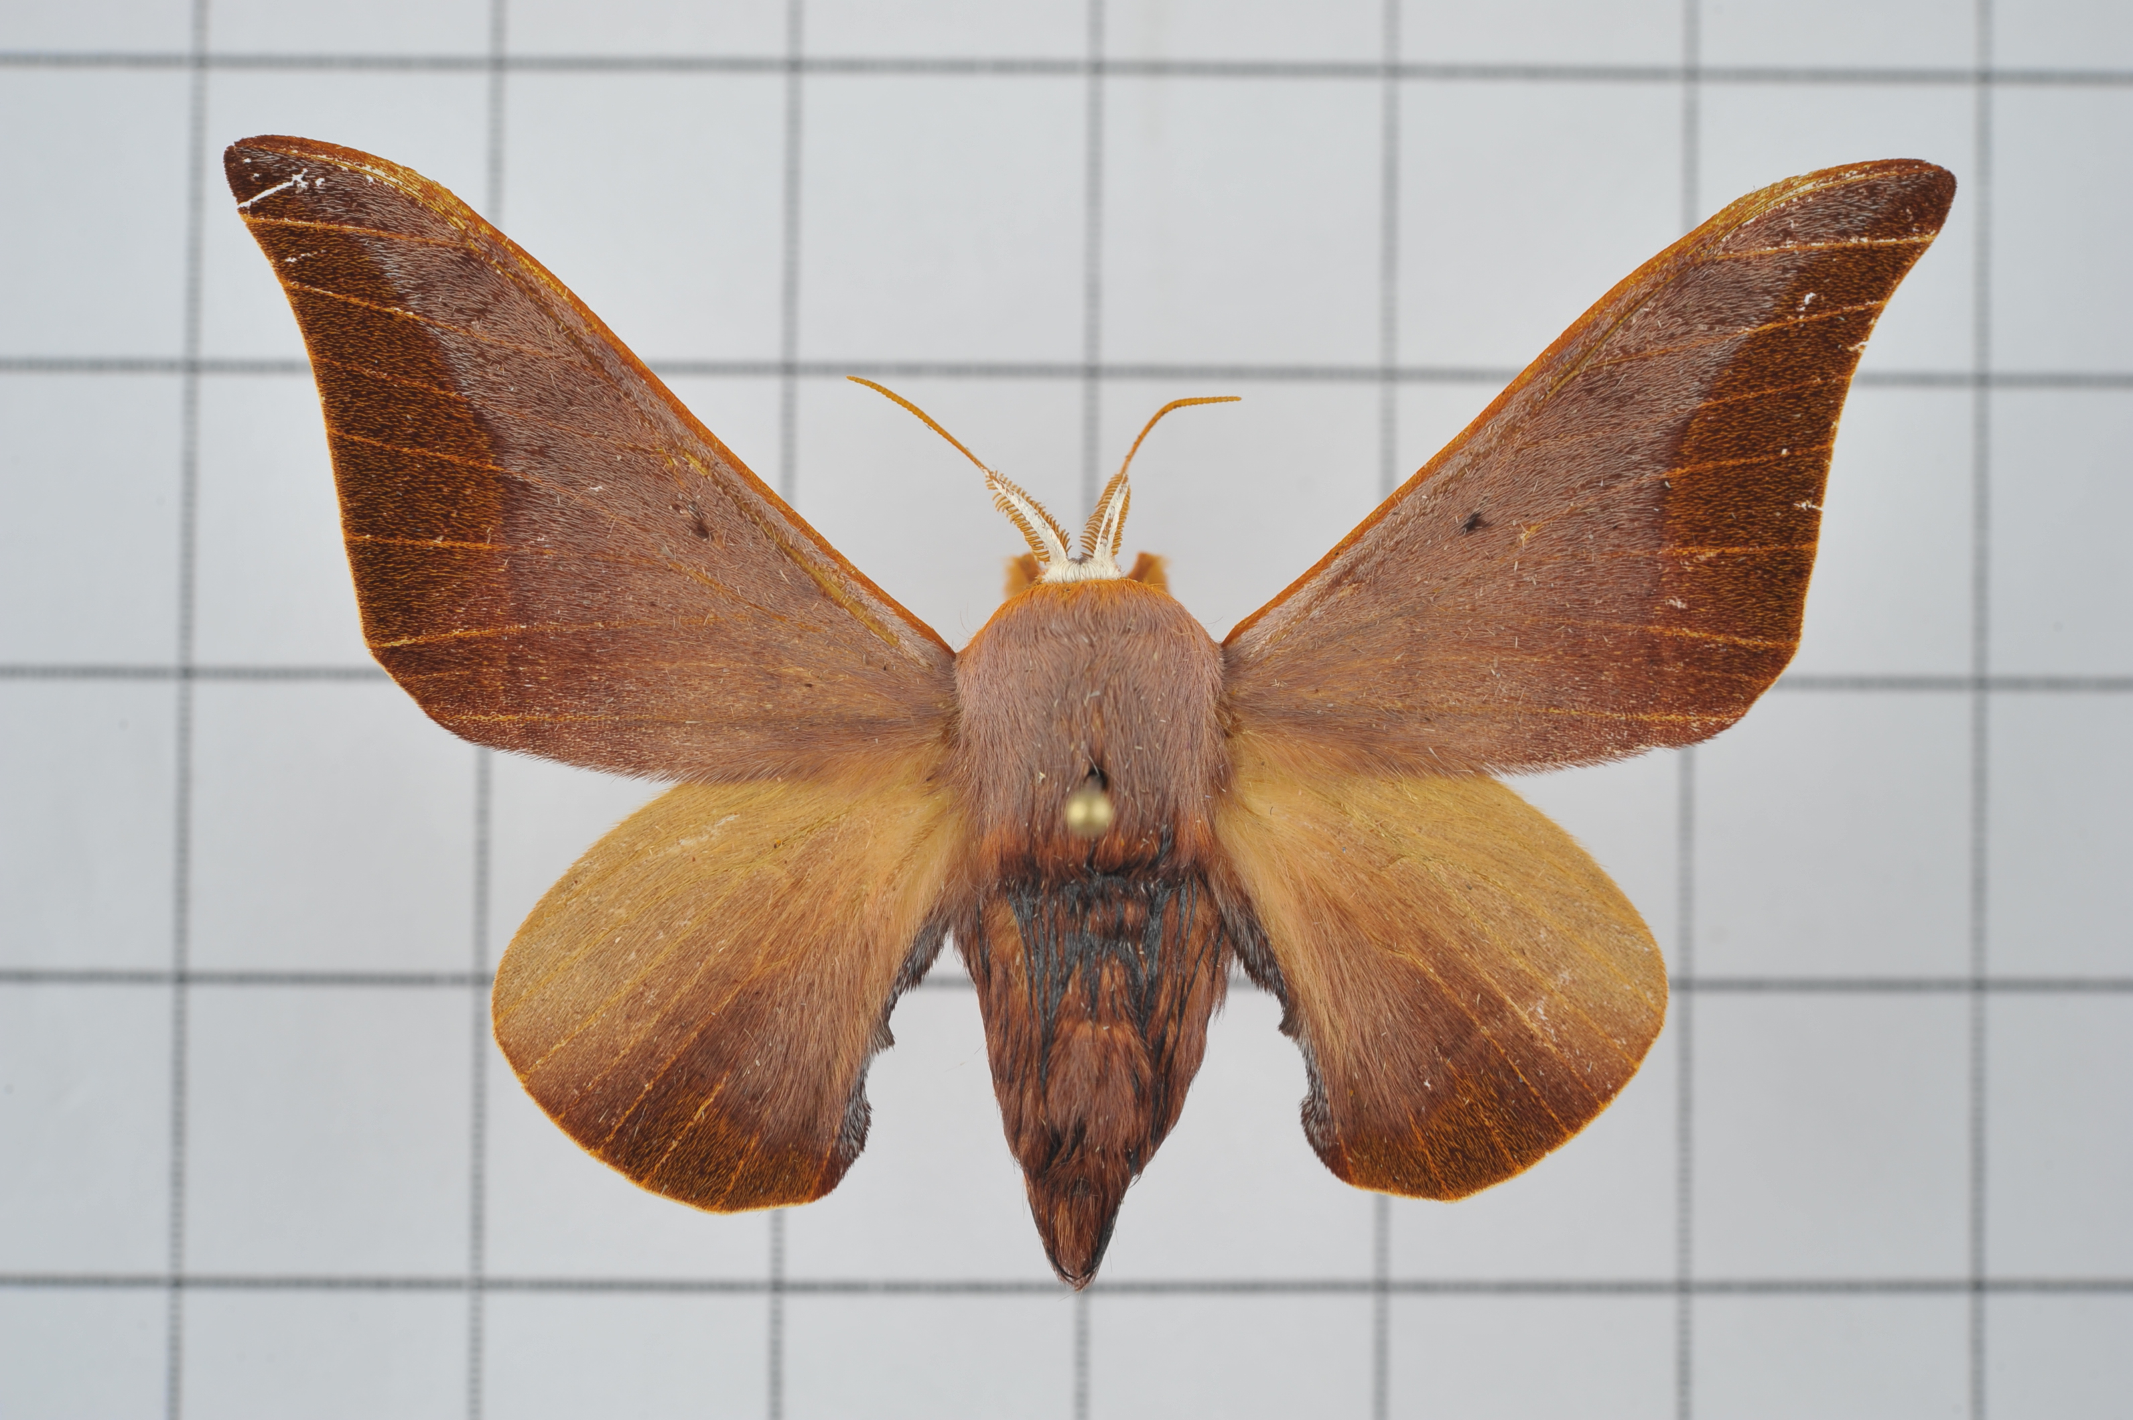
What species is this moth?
Comparmustilia gerontica
